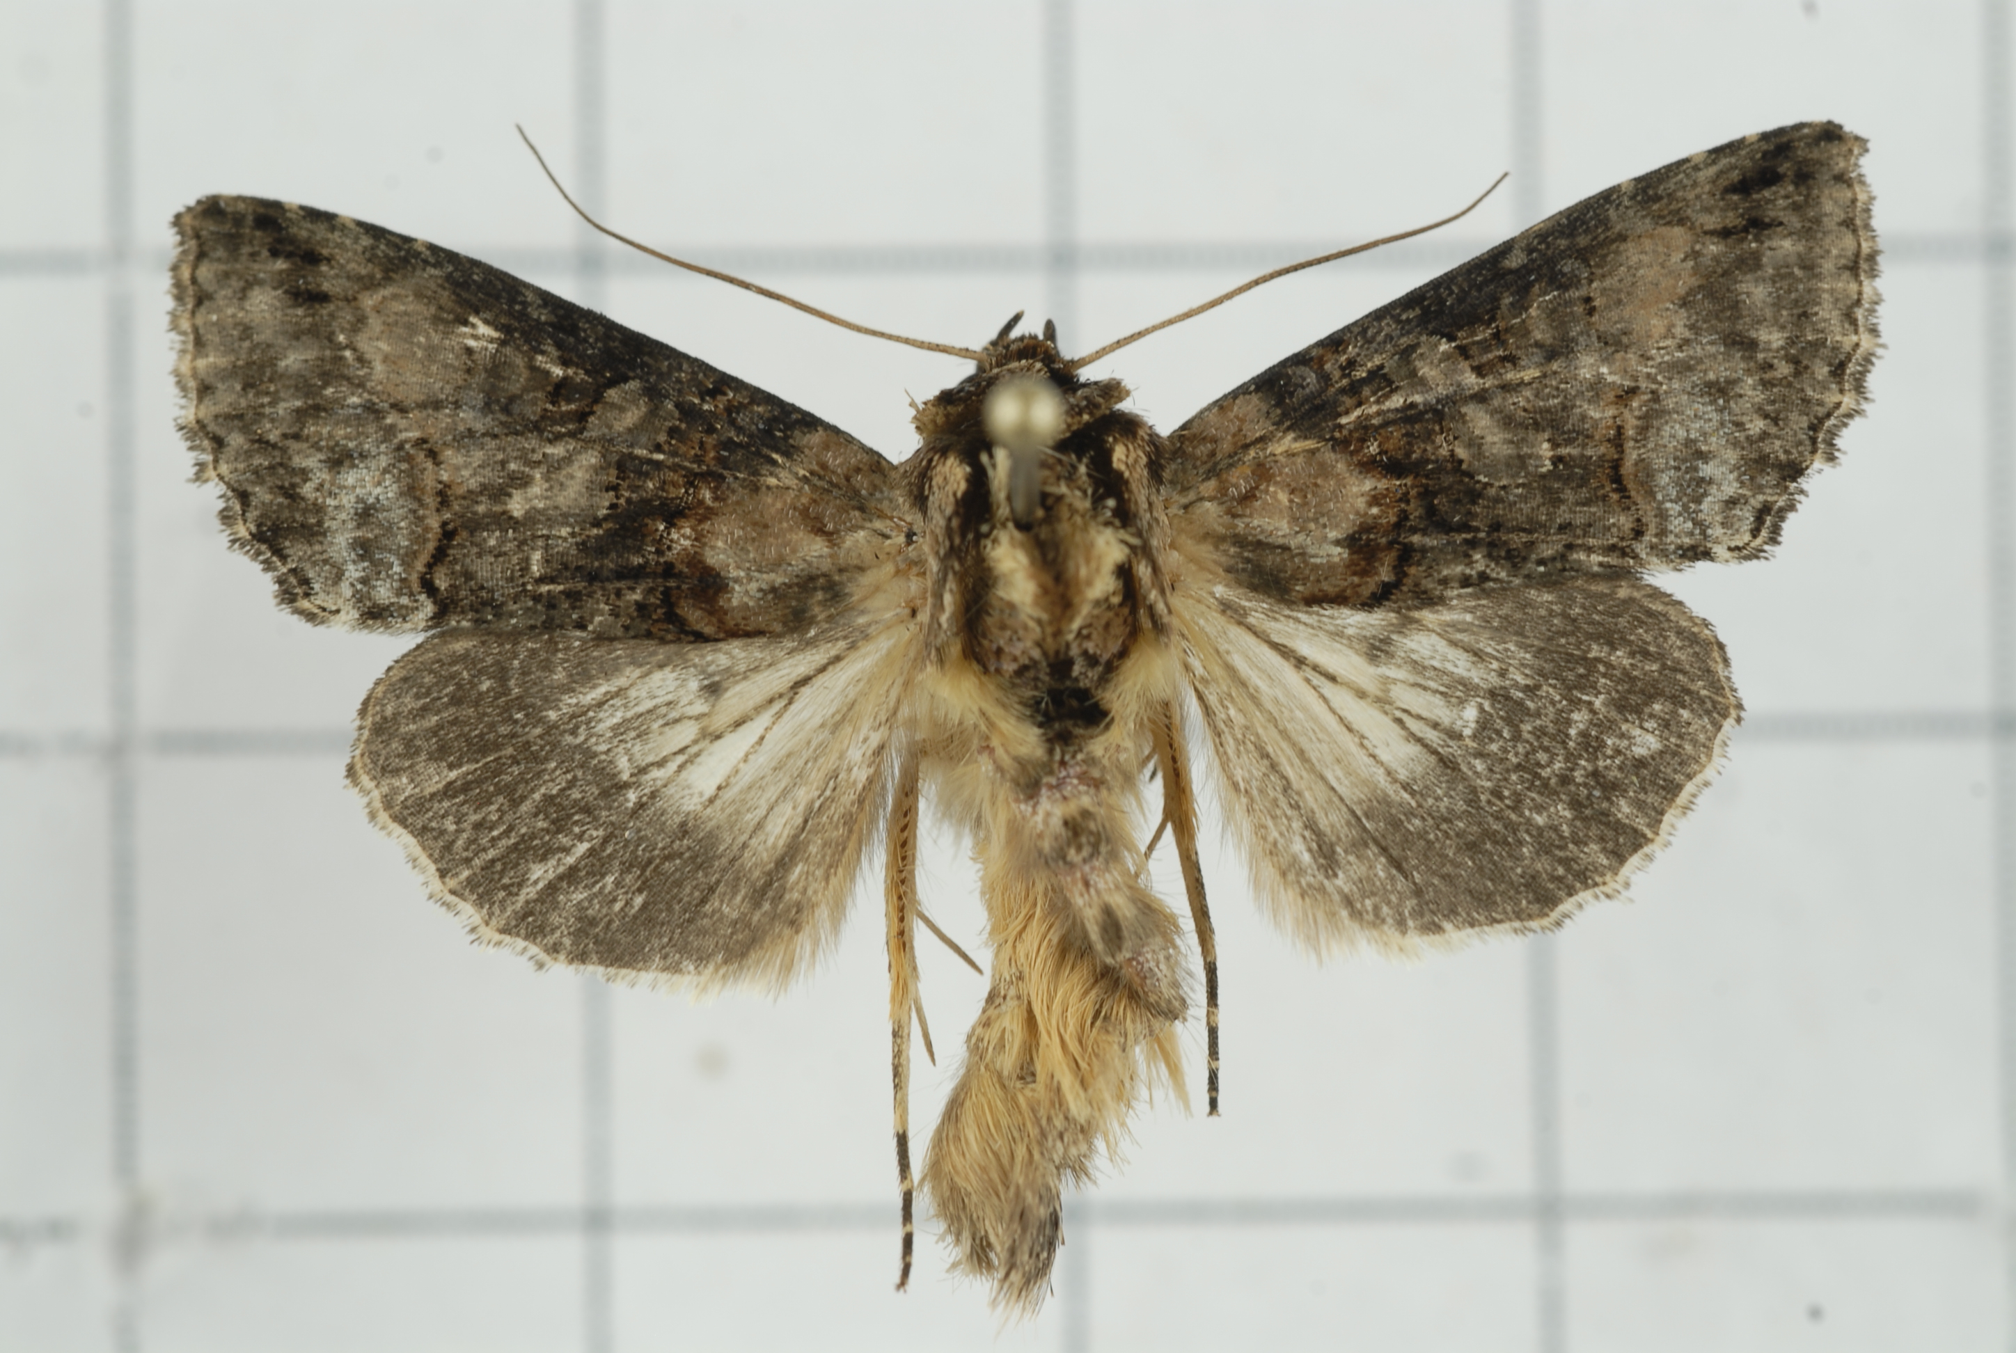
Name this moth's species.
Abrostola anophioides
